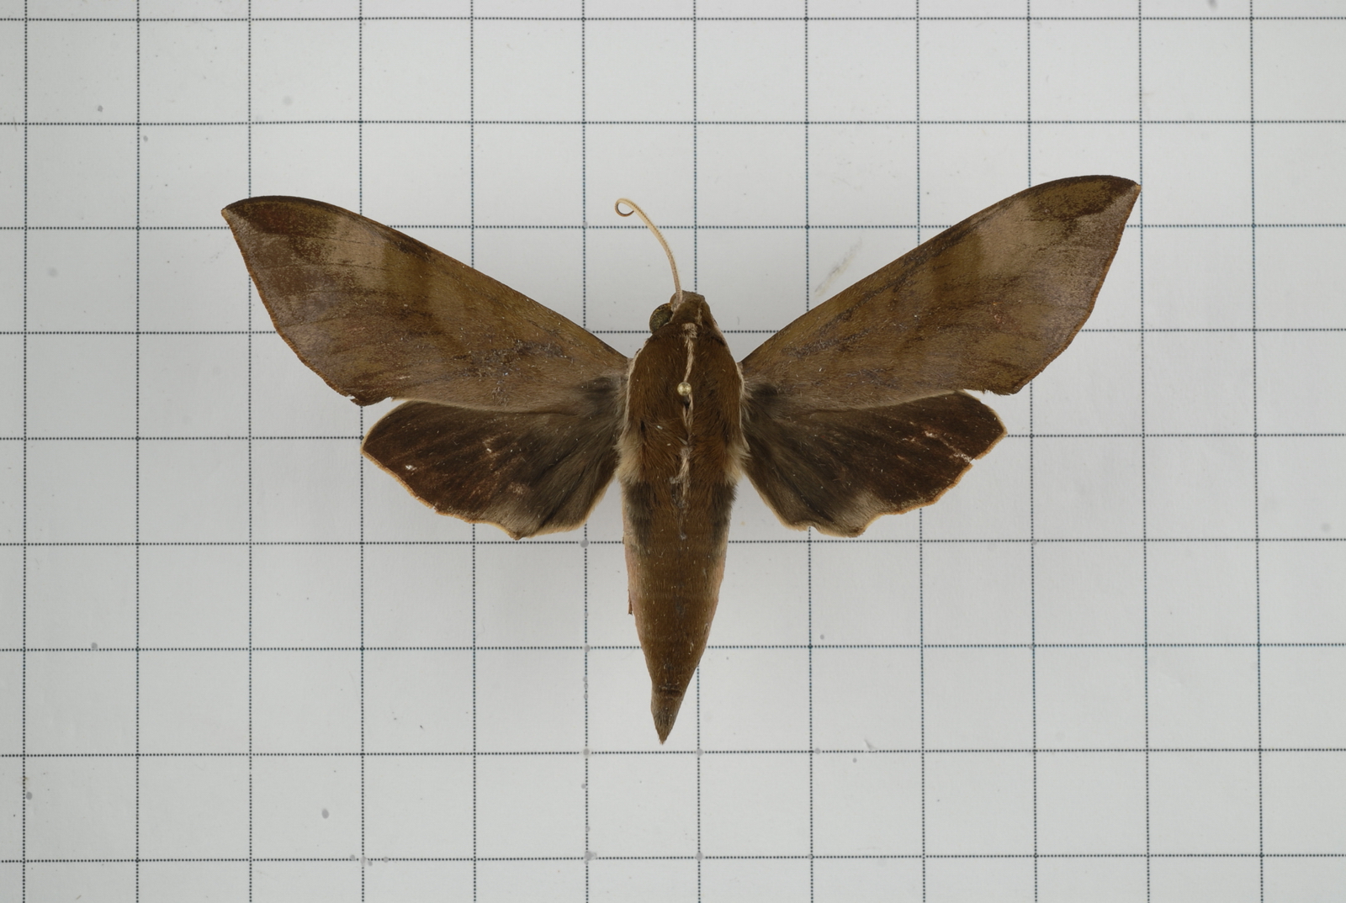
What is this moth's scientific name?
Ampelophaga rubiginosa myosotis
